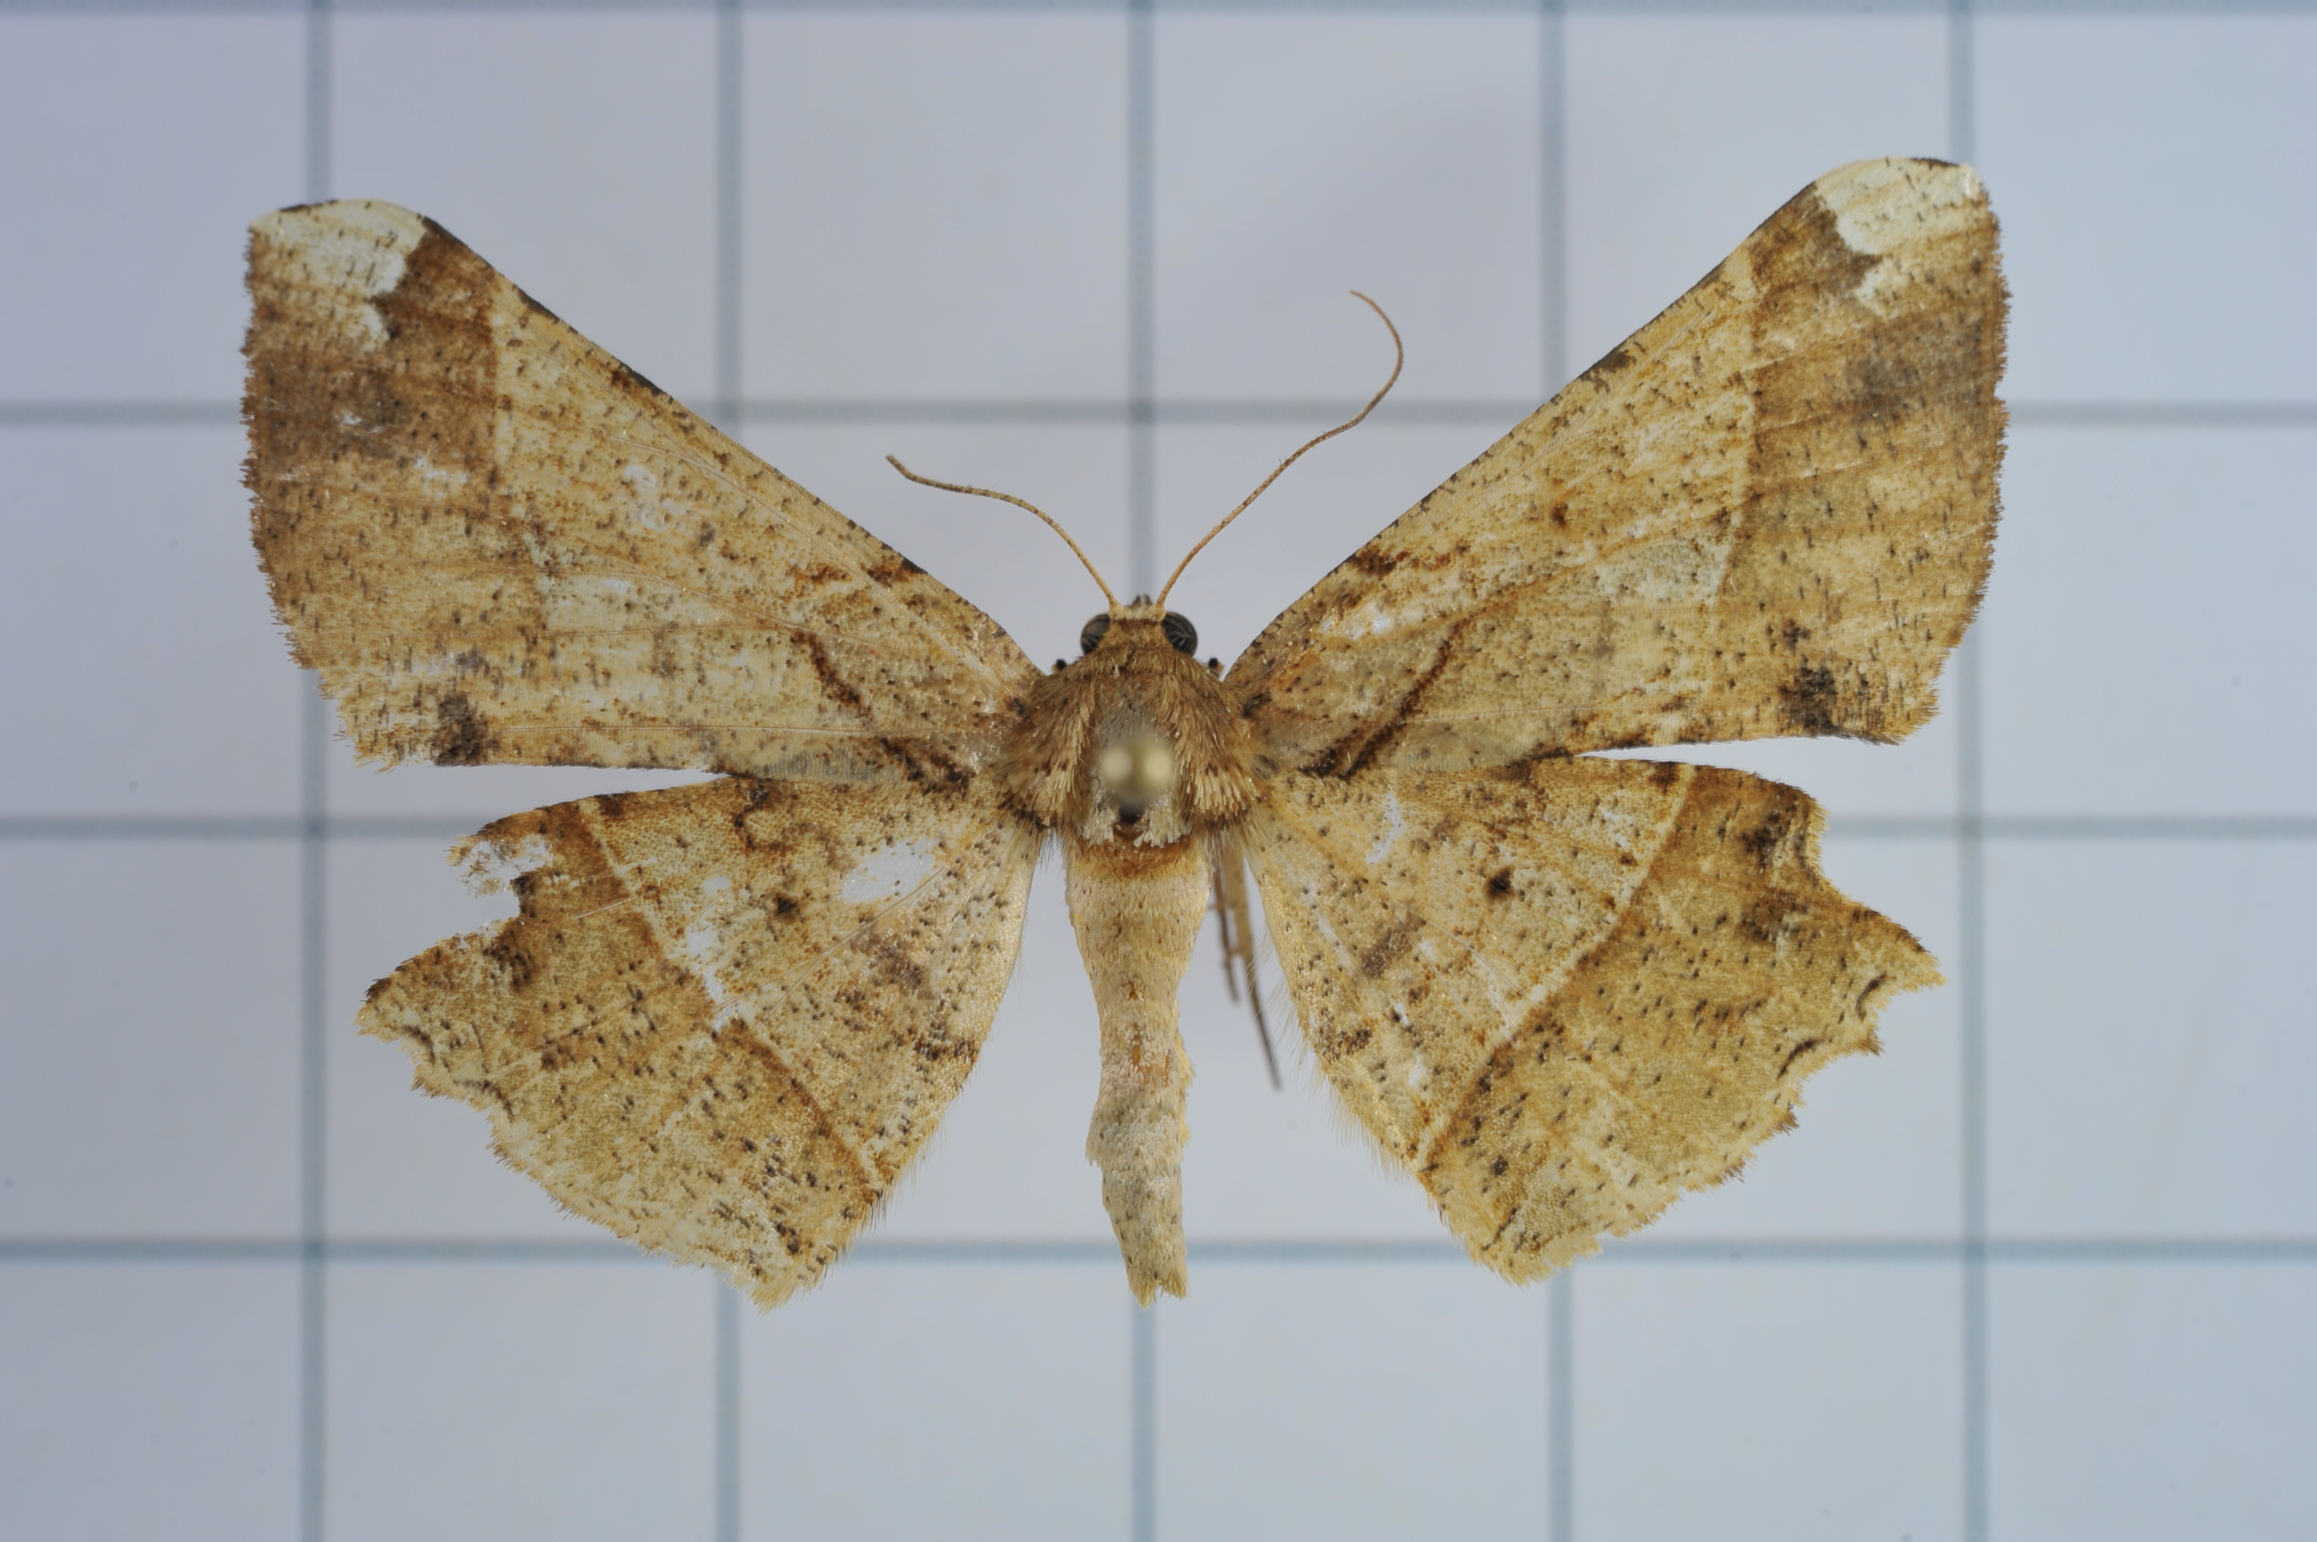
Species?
Krananda latimarginaria
